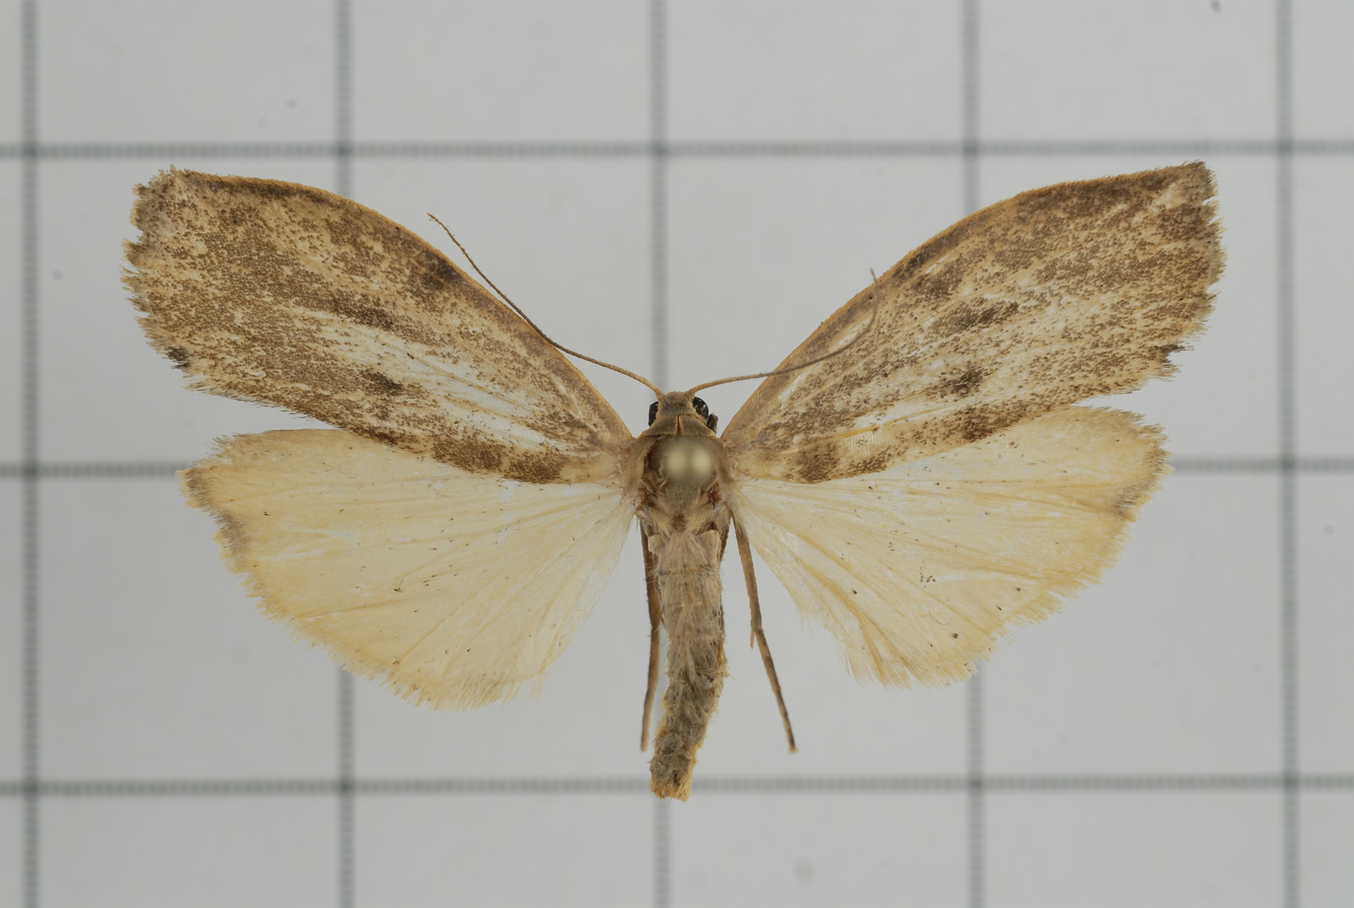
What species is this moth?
Gampola sinica
